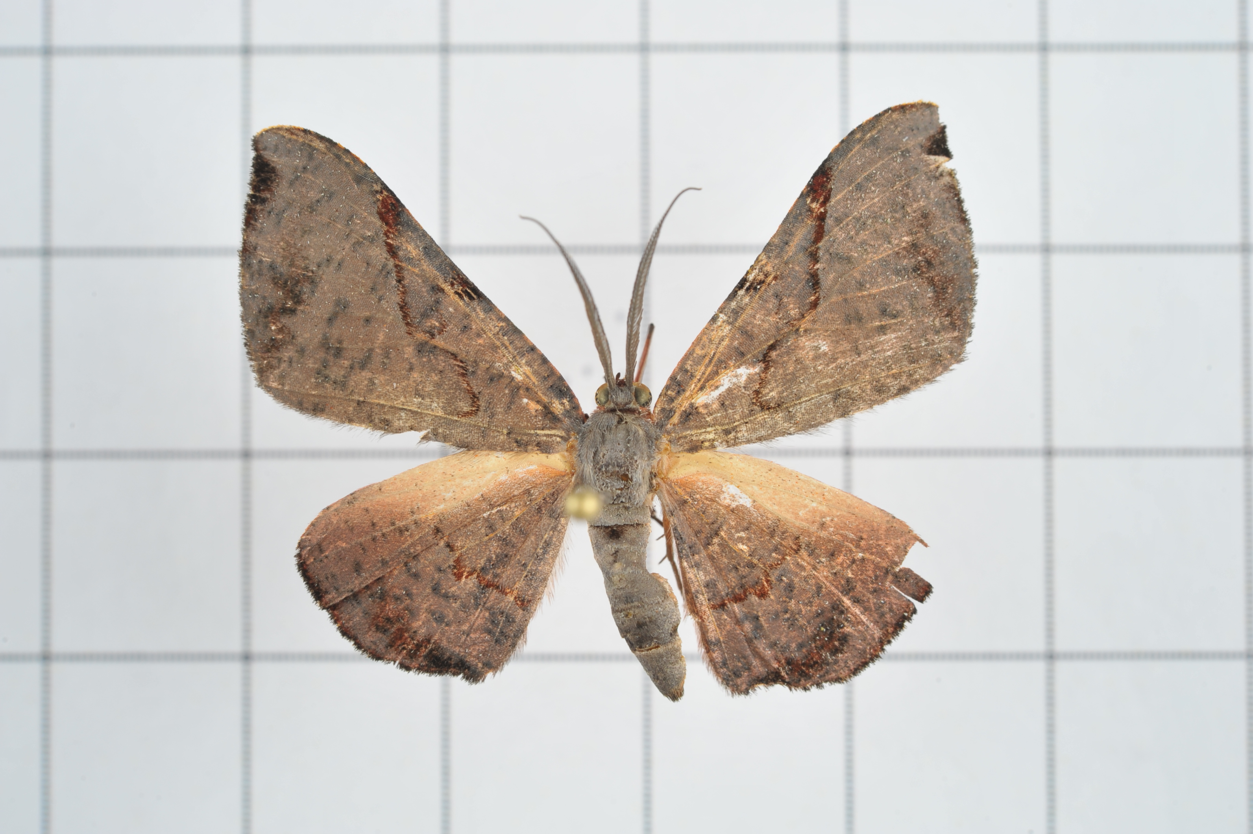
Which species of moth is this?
Hypochrosis baenzigeri
